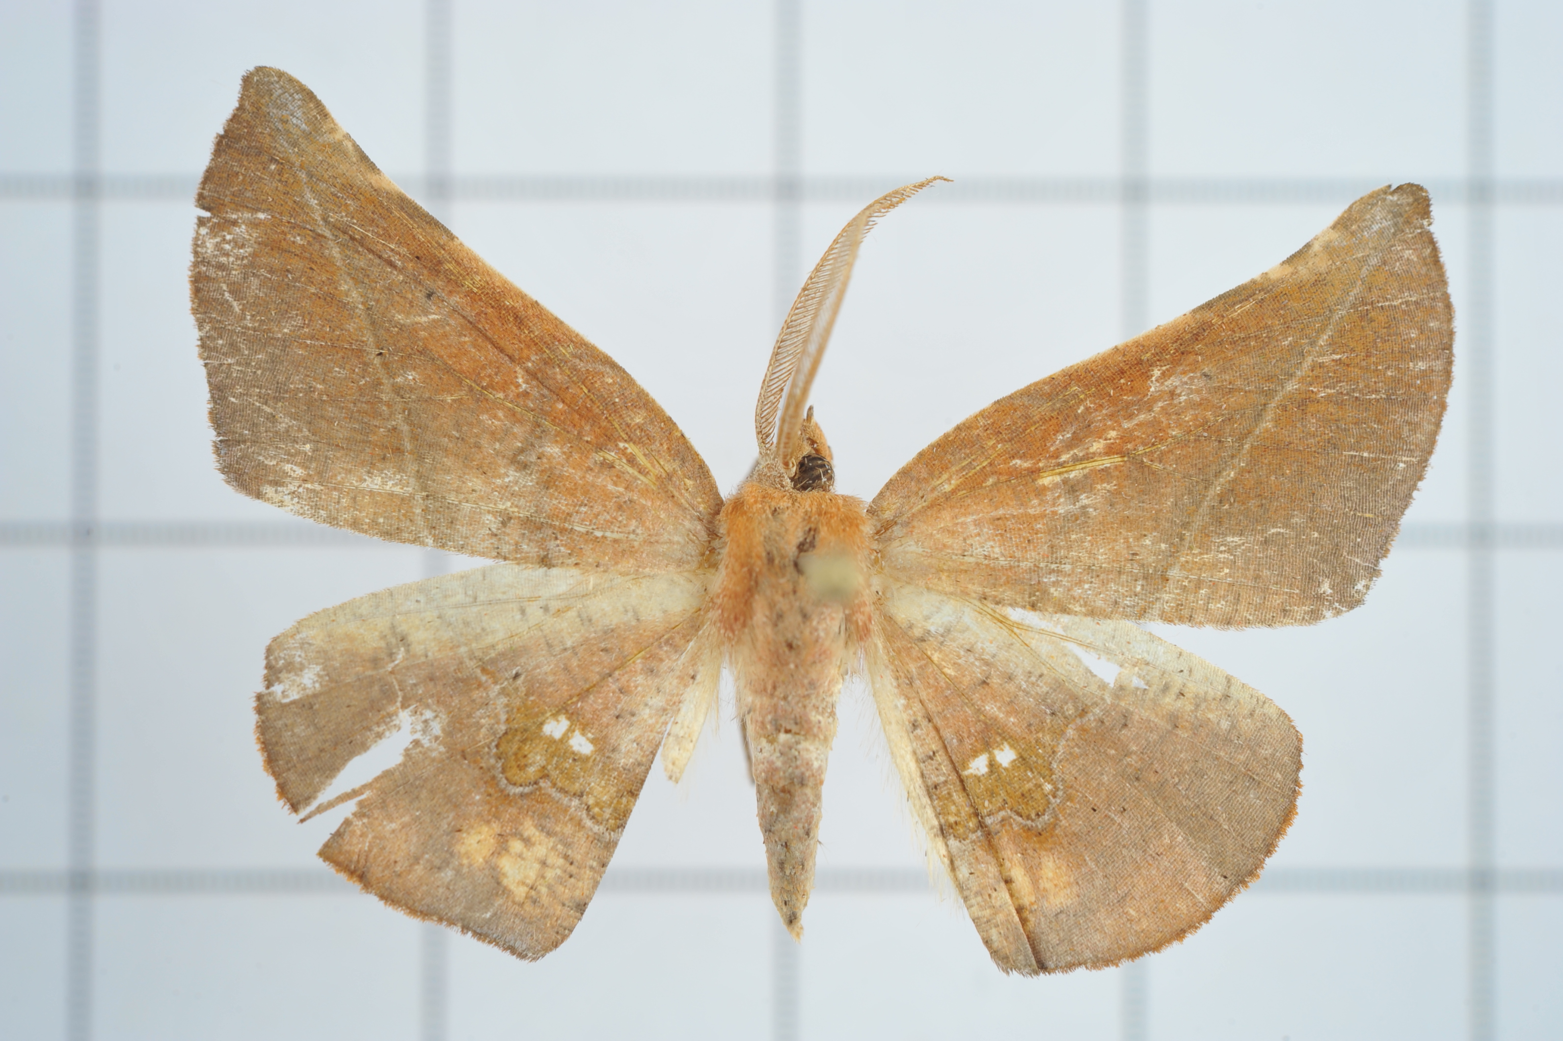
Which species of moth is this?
Garaeus apicata formosanus
